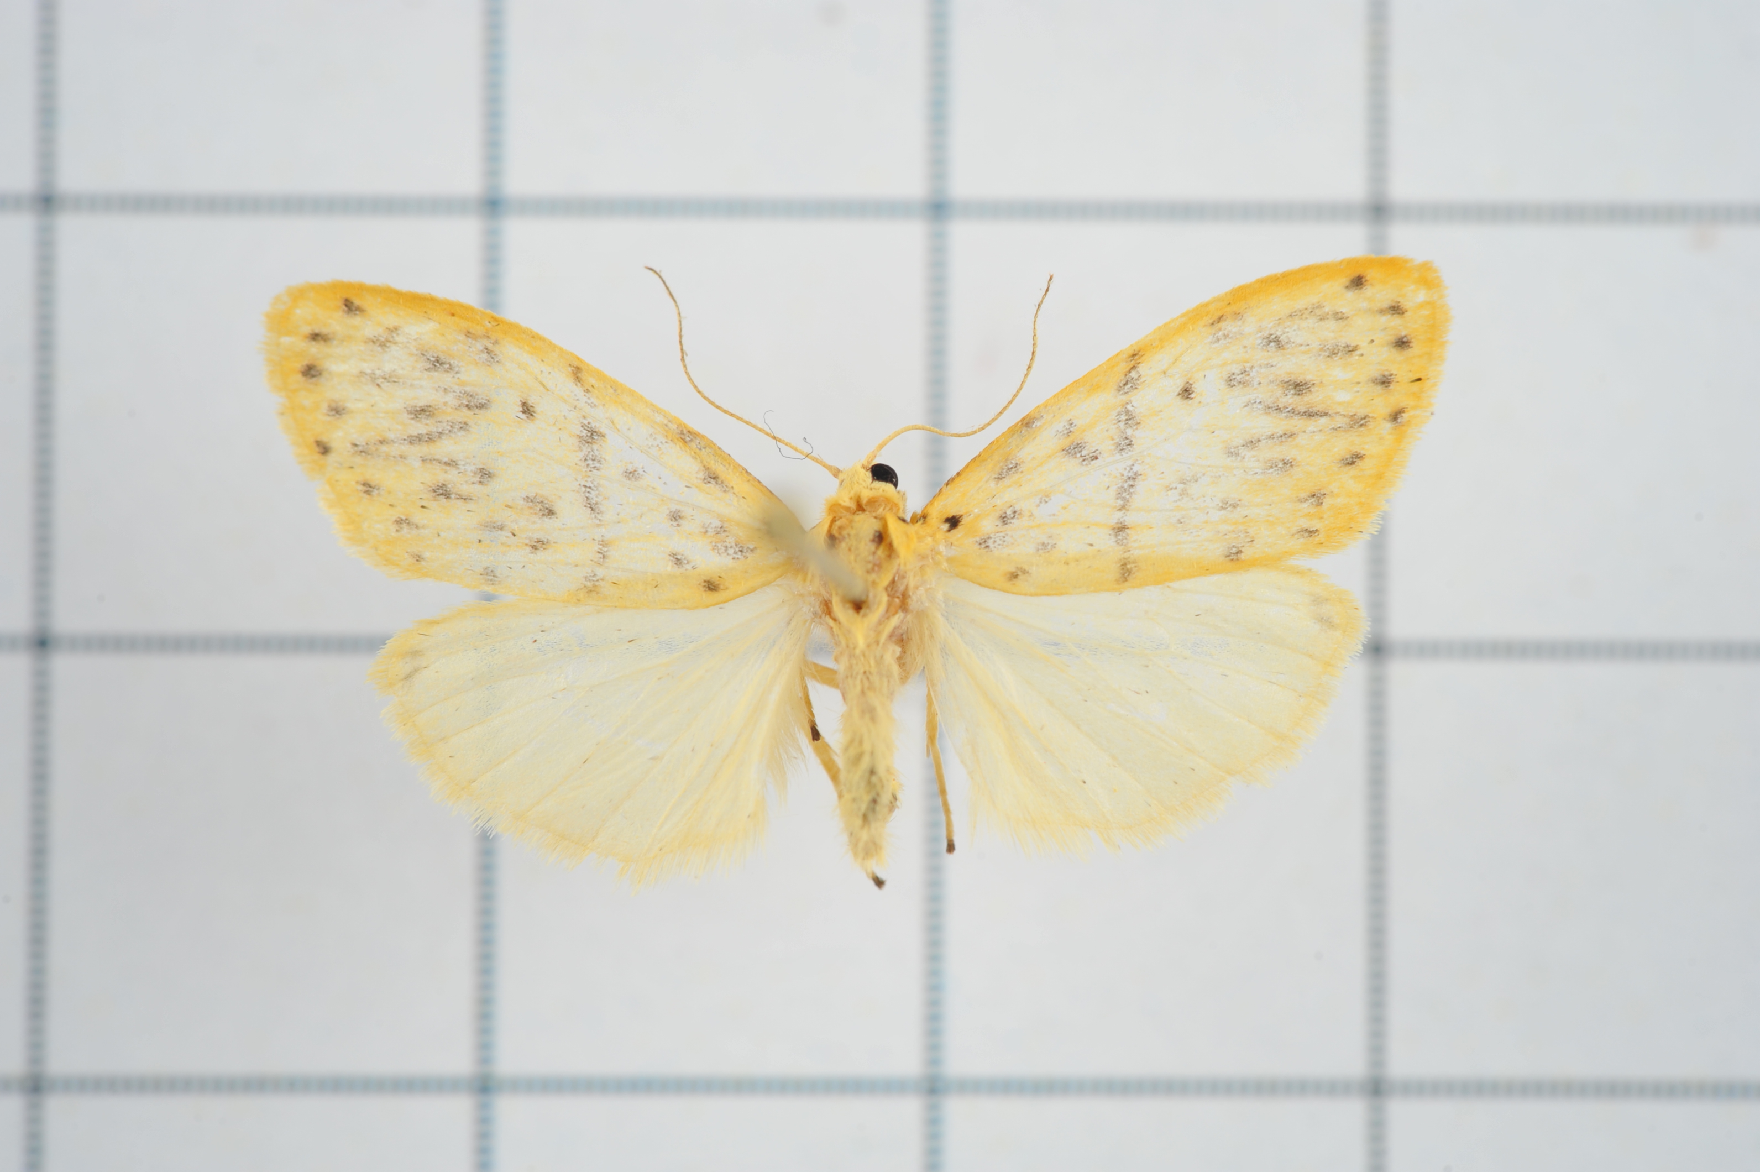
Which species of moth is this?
Huangilene alikangiae alikangiae
